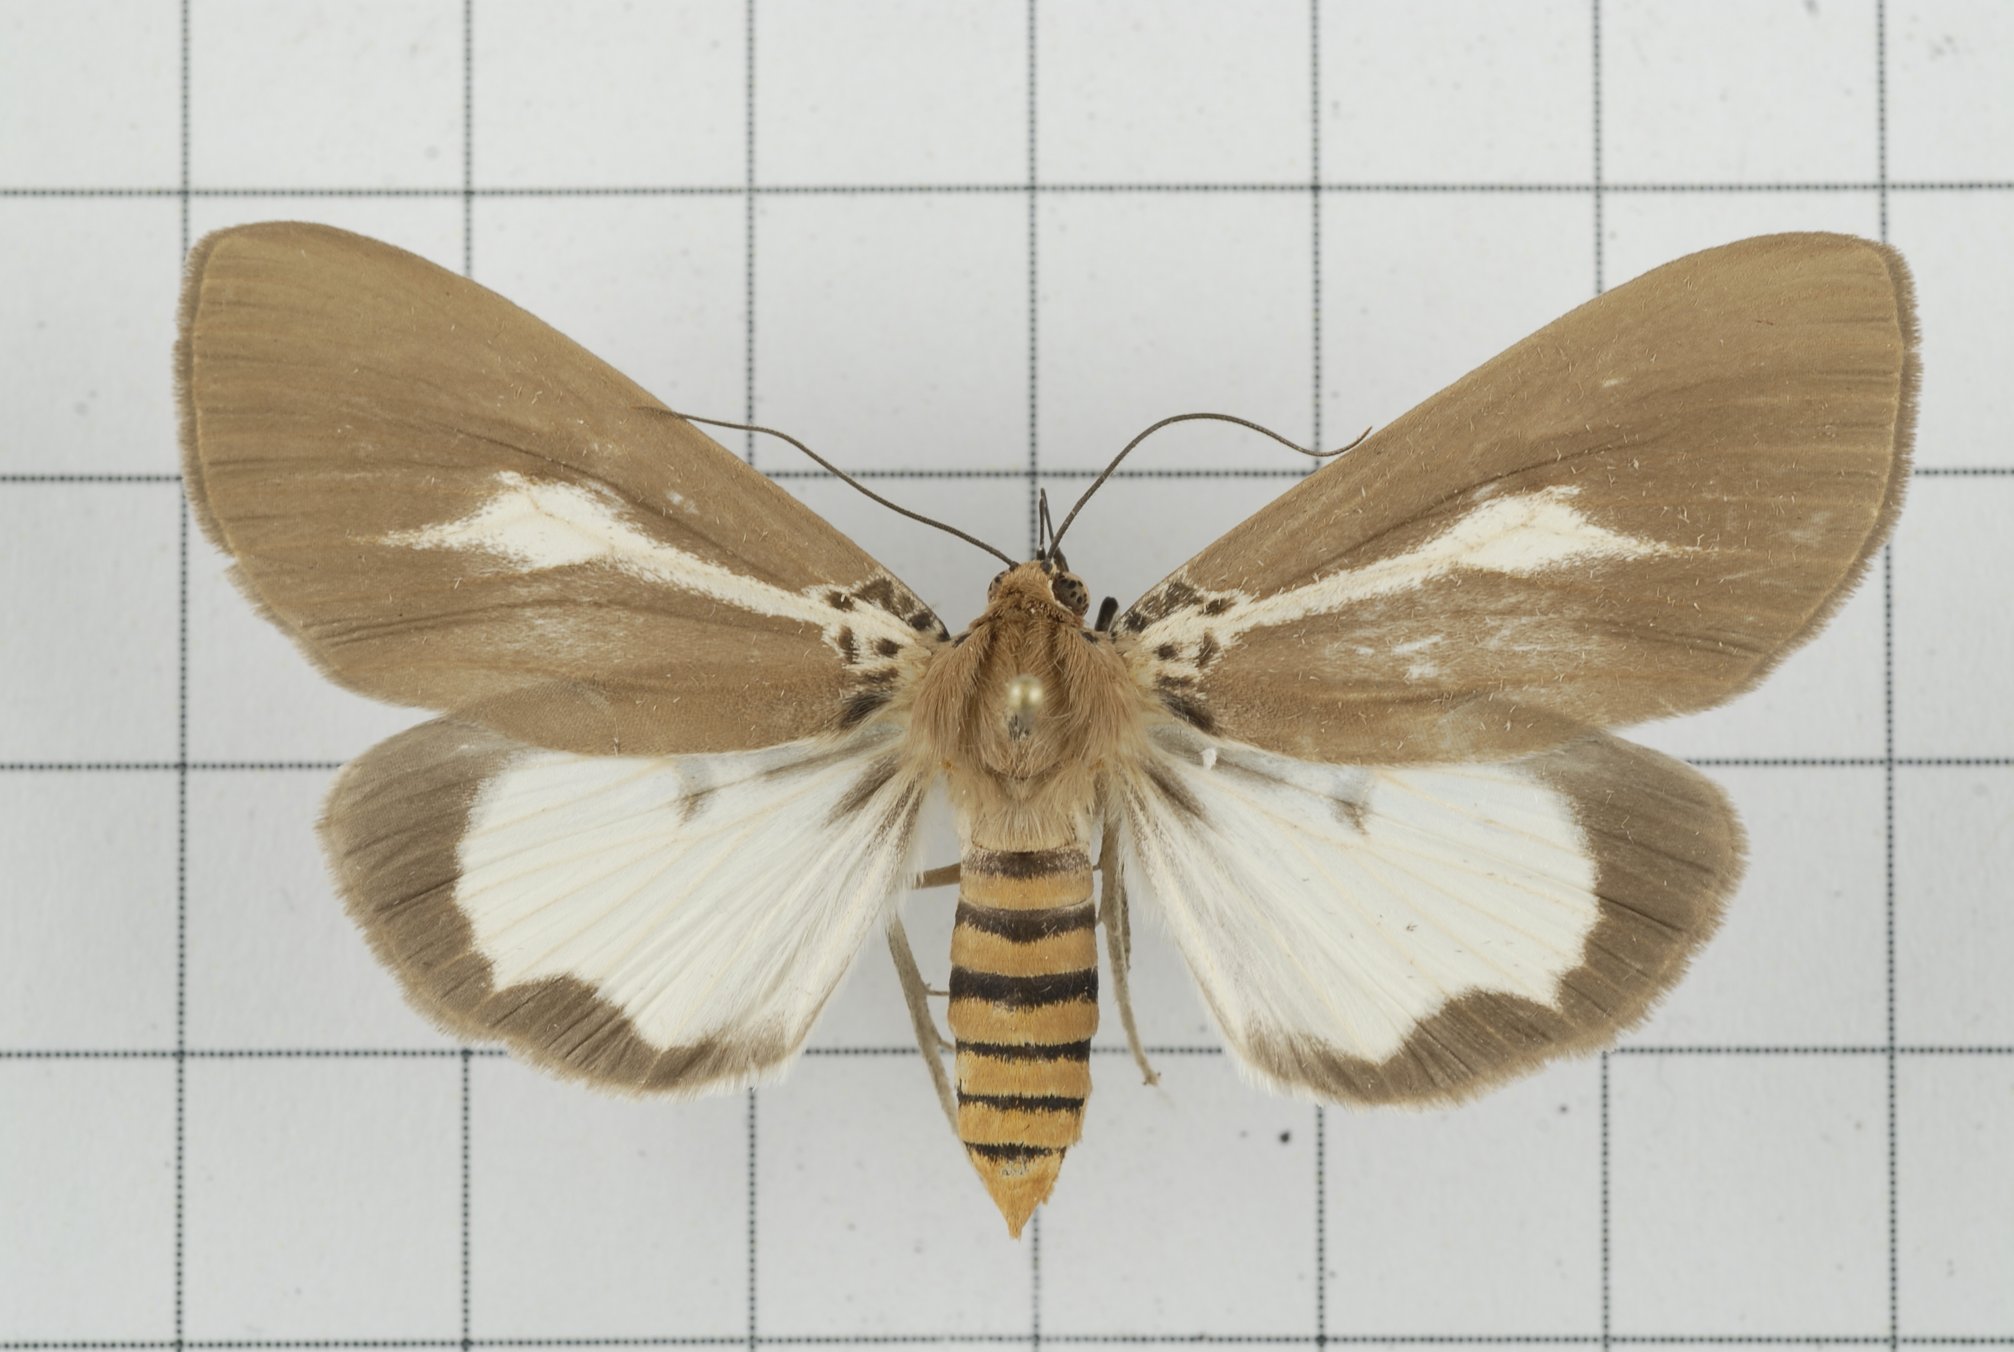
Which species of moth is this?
Asota heliconia zebrina
